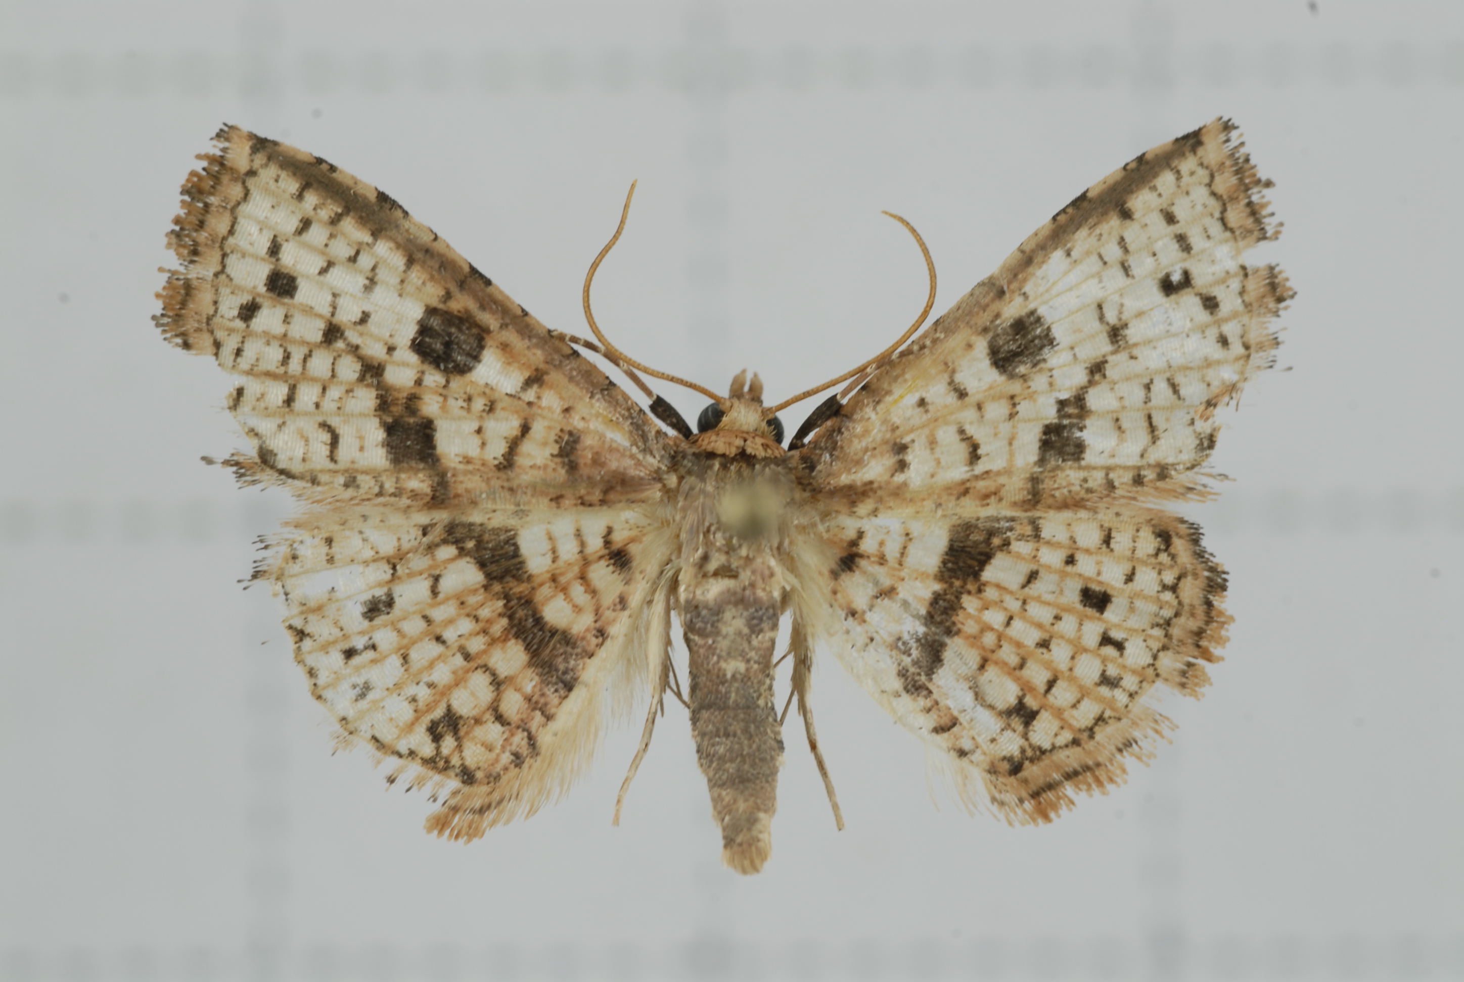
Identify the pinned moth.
Striglina suzukii
